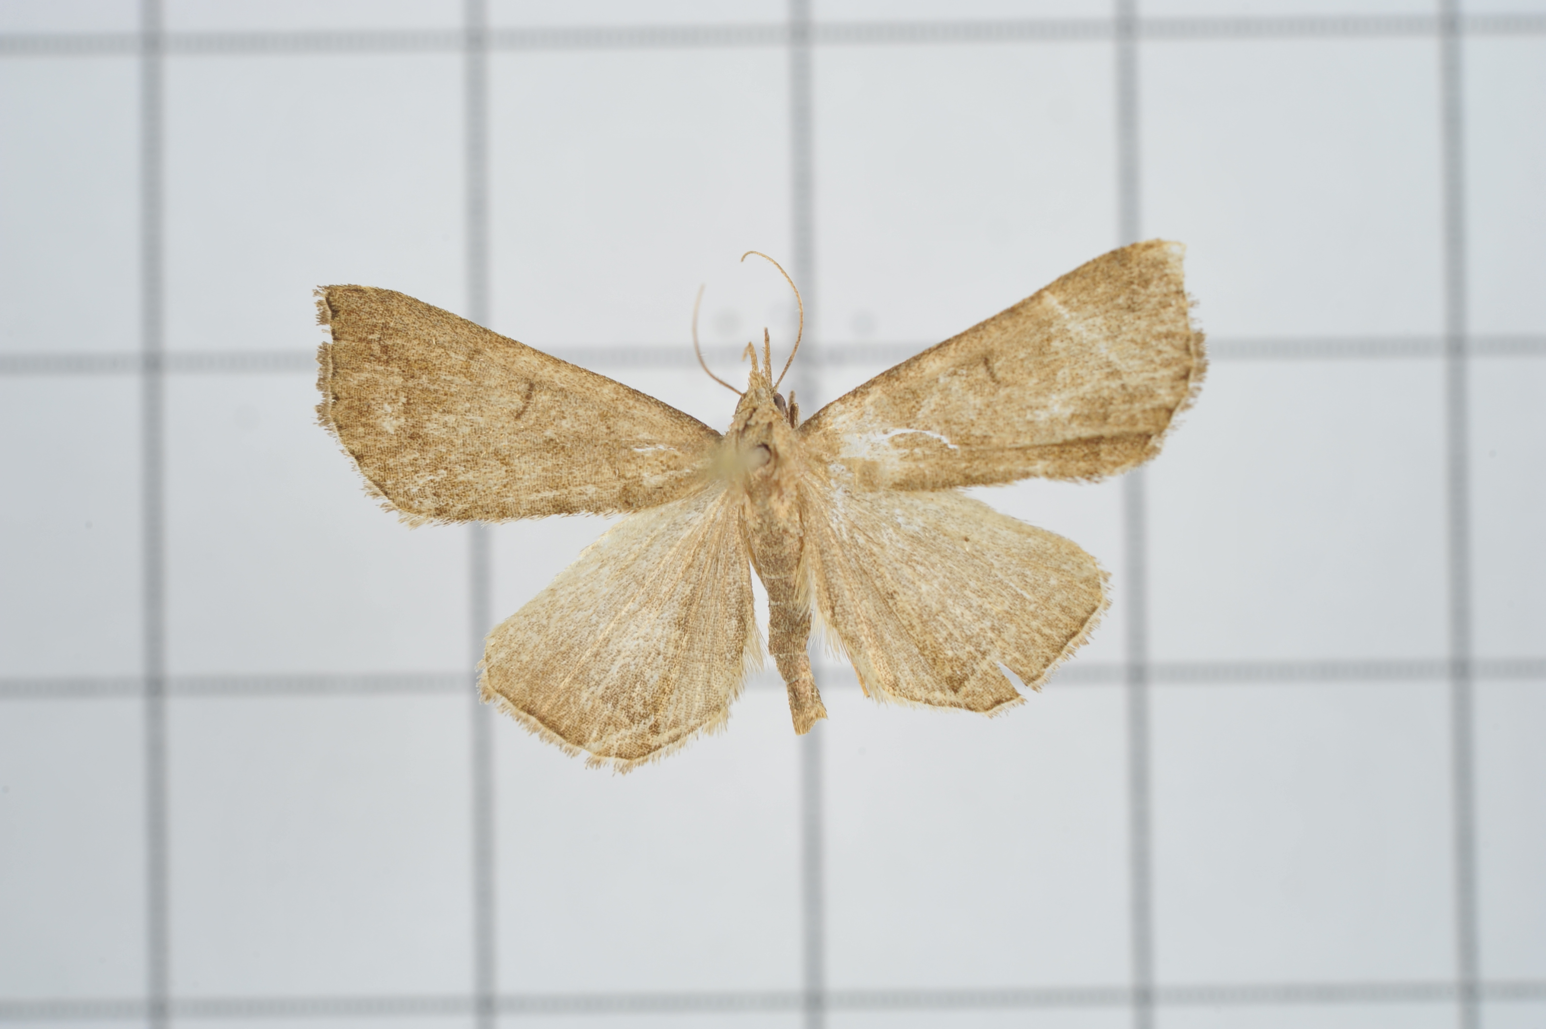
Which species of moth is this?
Herminia undulata
